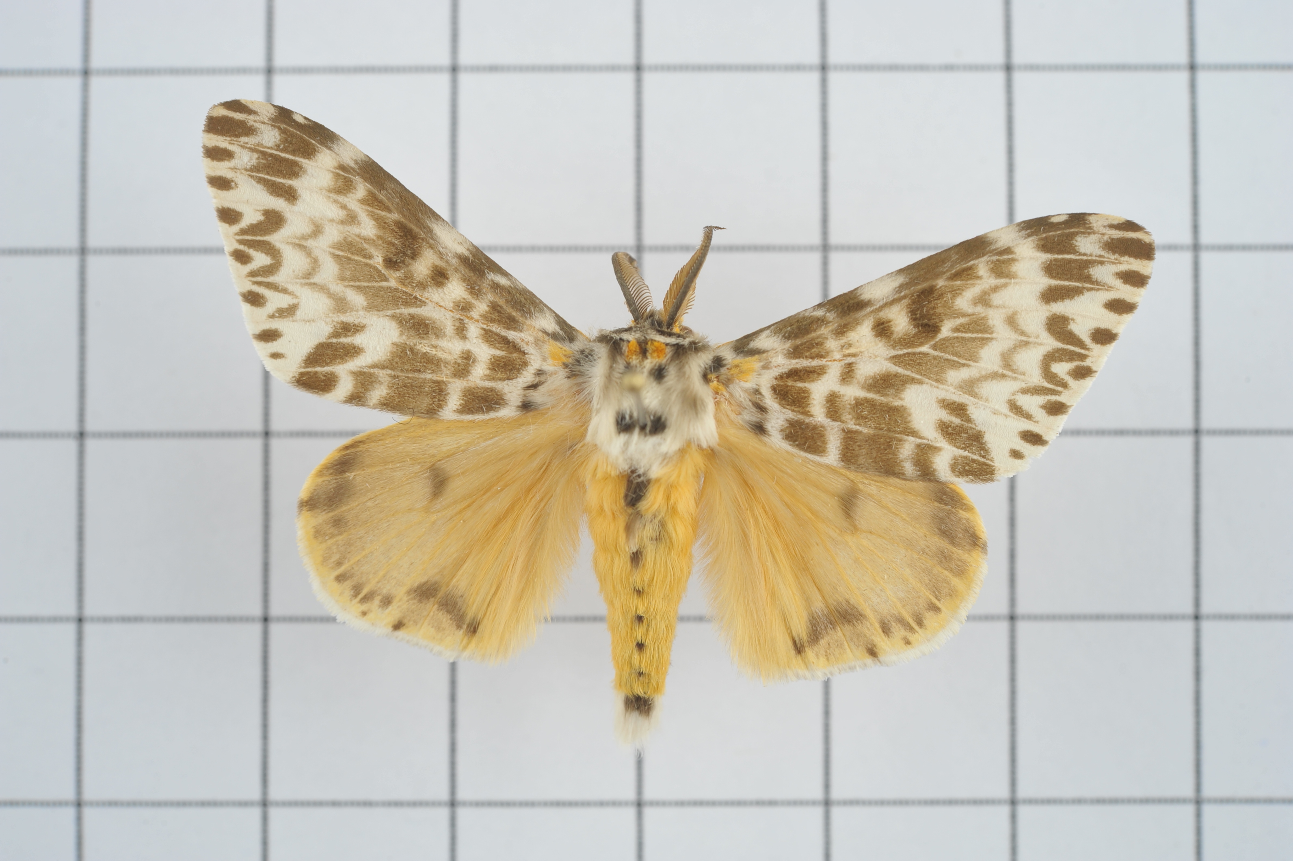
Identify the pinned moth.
Lymantria mathura subpallida
